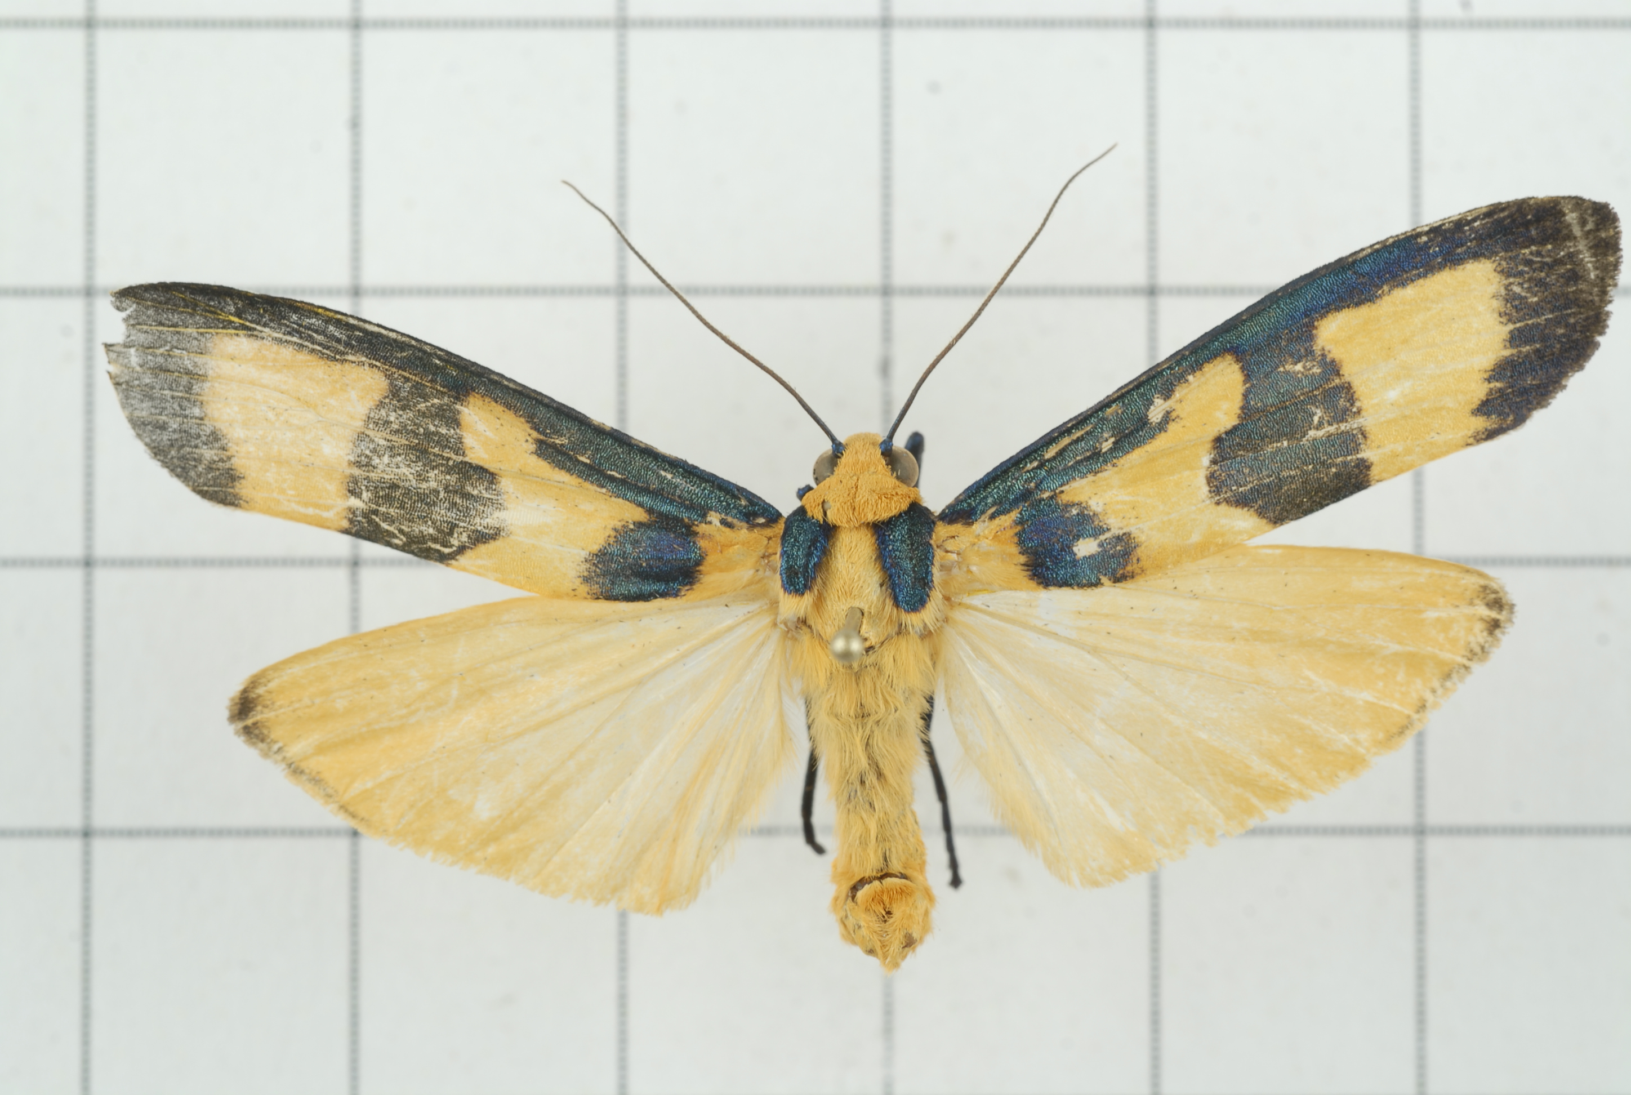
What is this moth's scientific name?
Chrysaeglia magnifica
